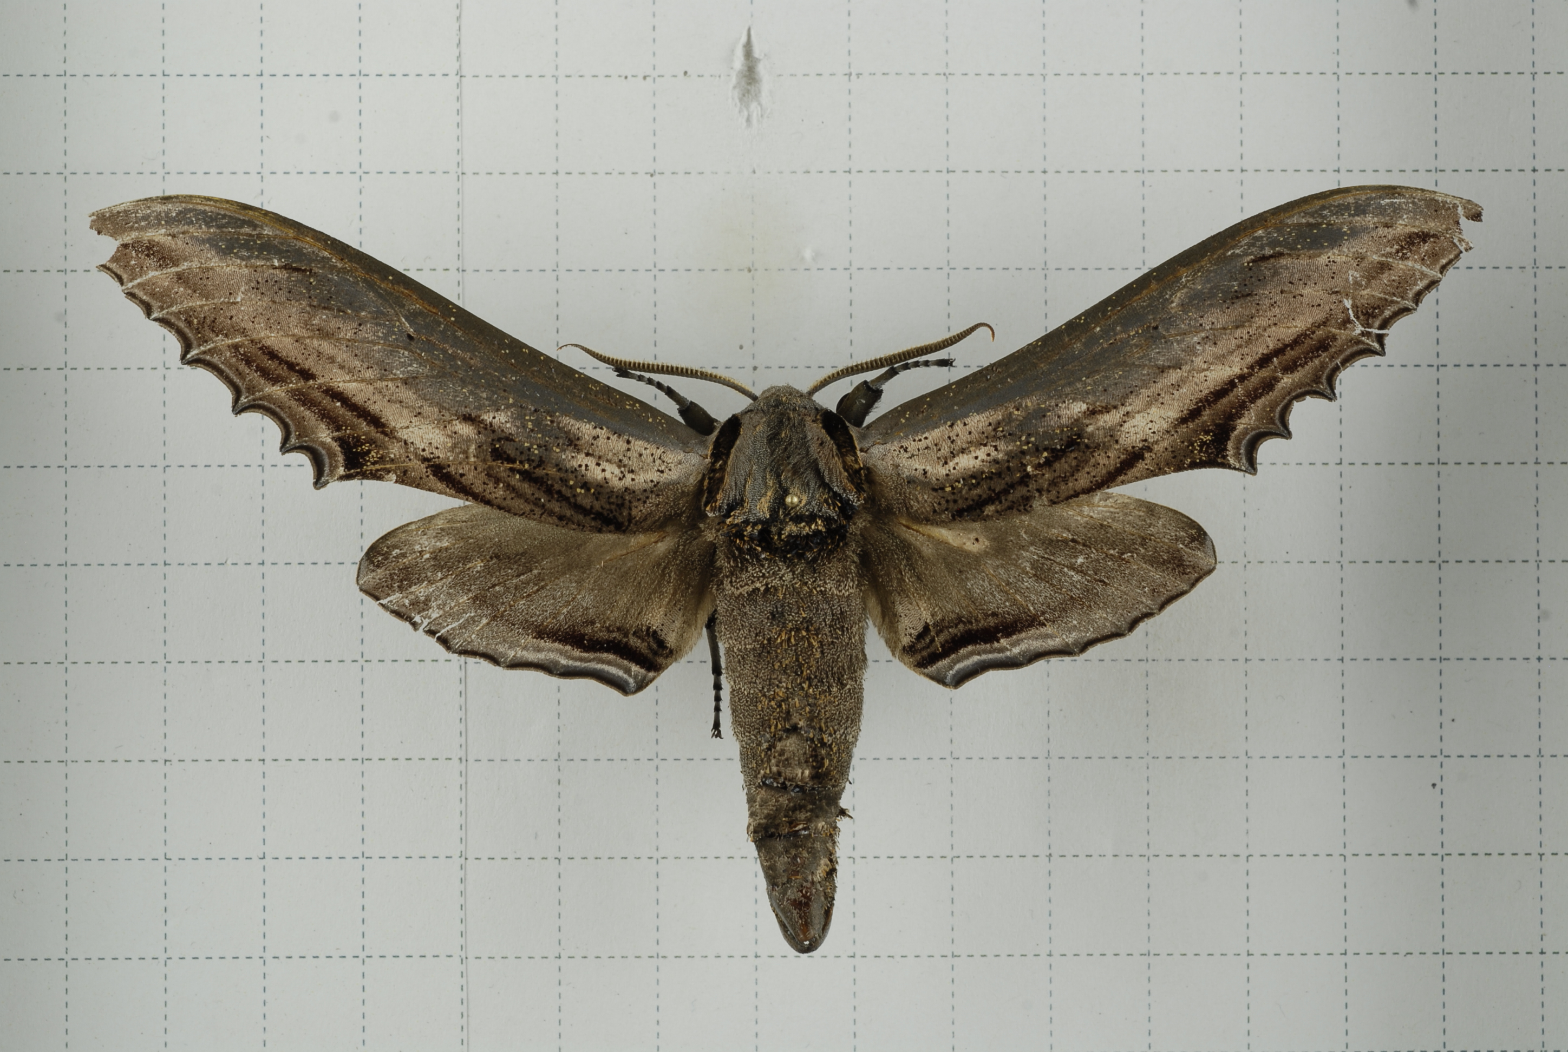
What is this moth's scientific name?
Langia zenzeroides formosana
